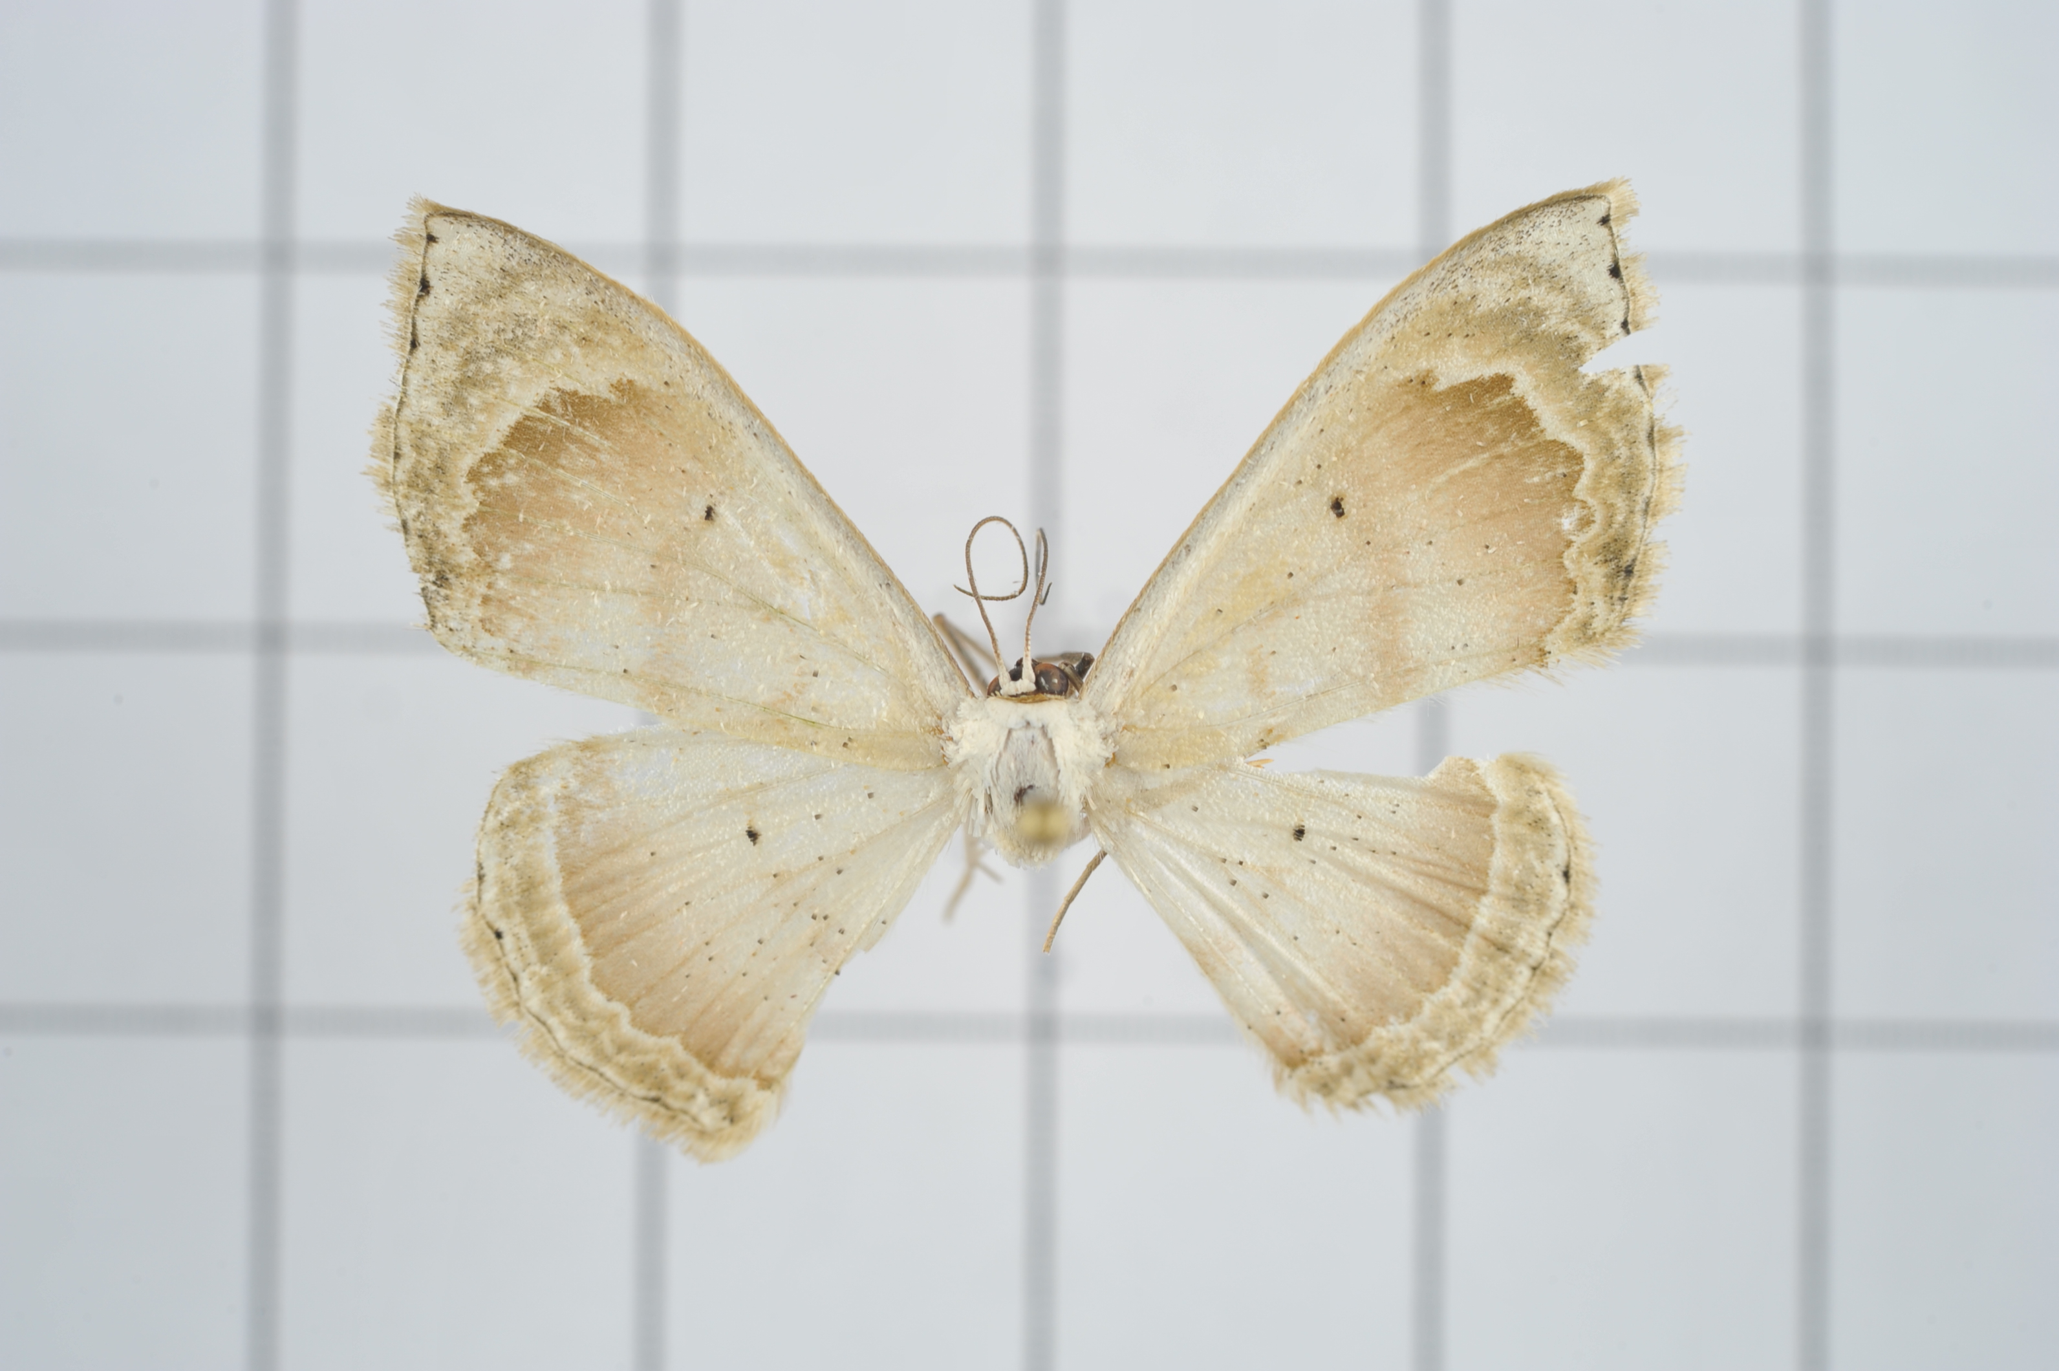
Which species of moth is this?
Somatina rosacea anaemica
